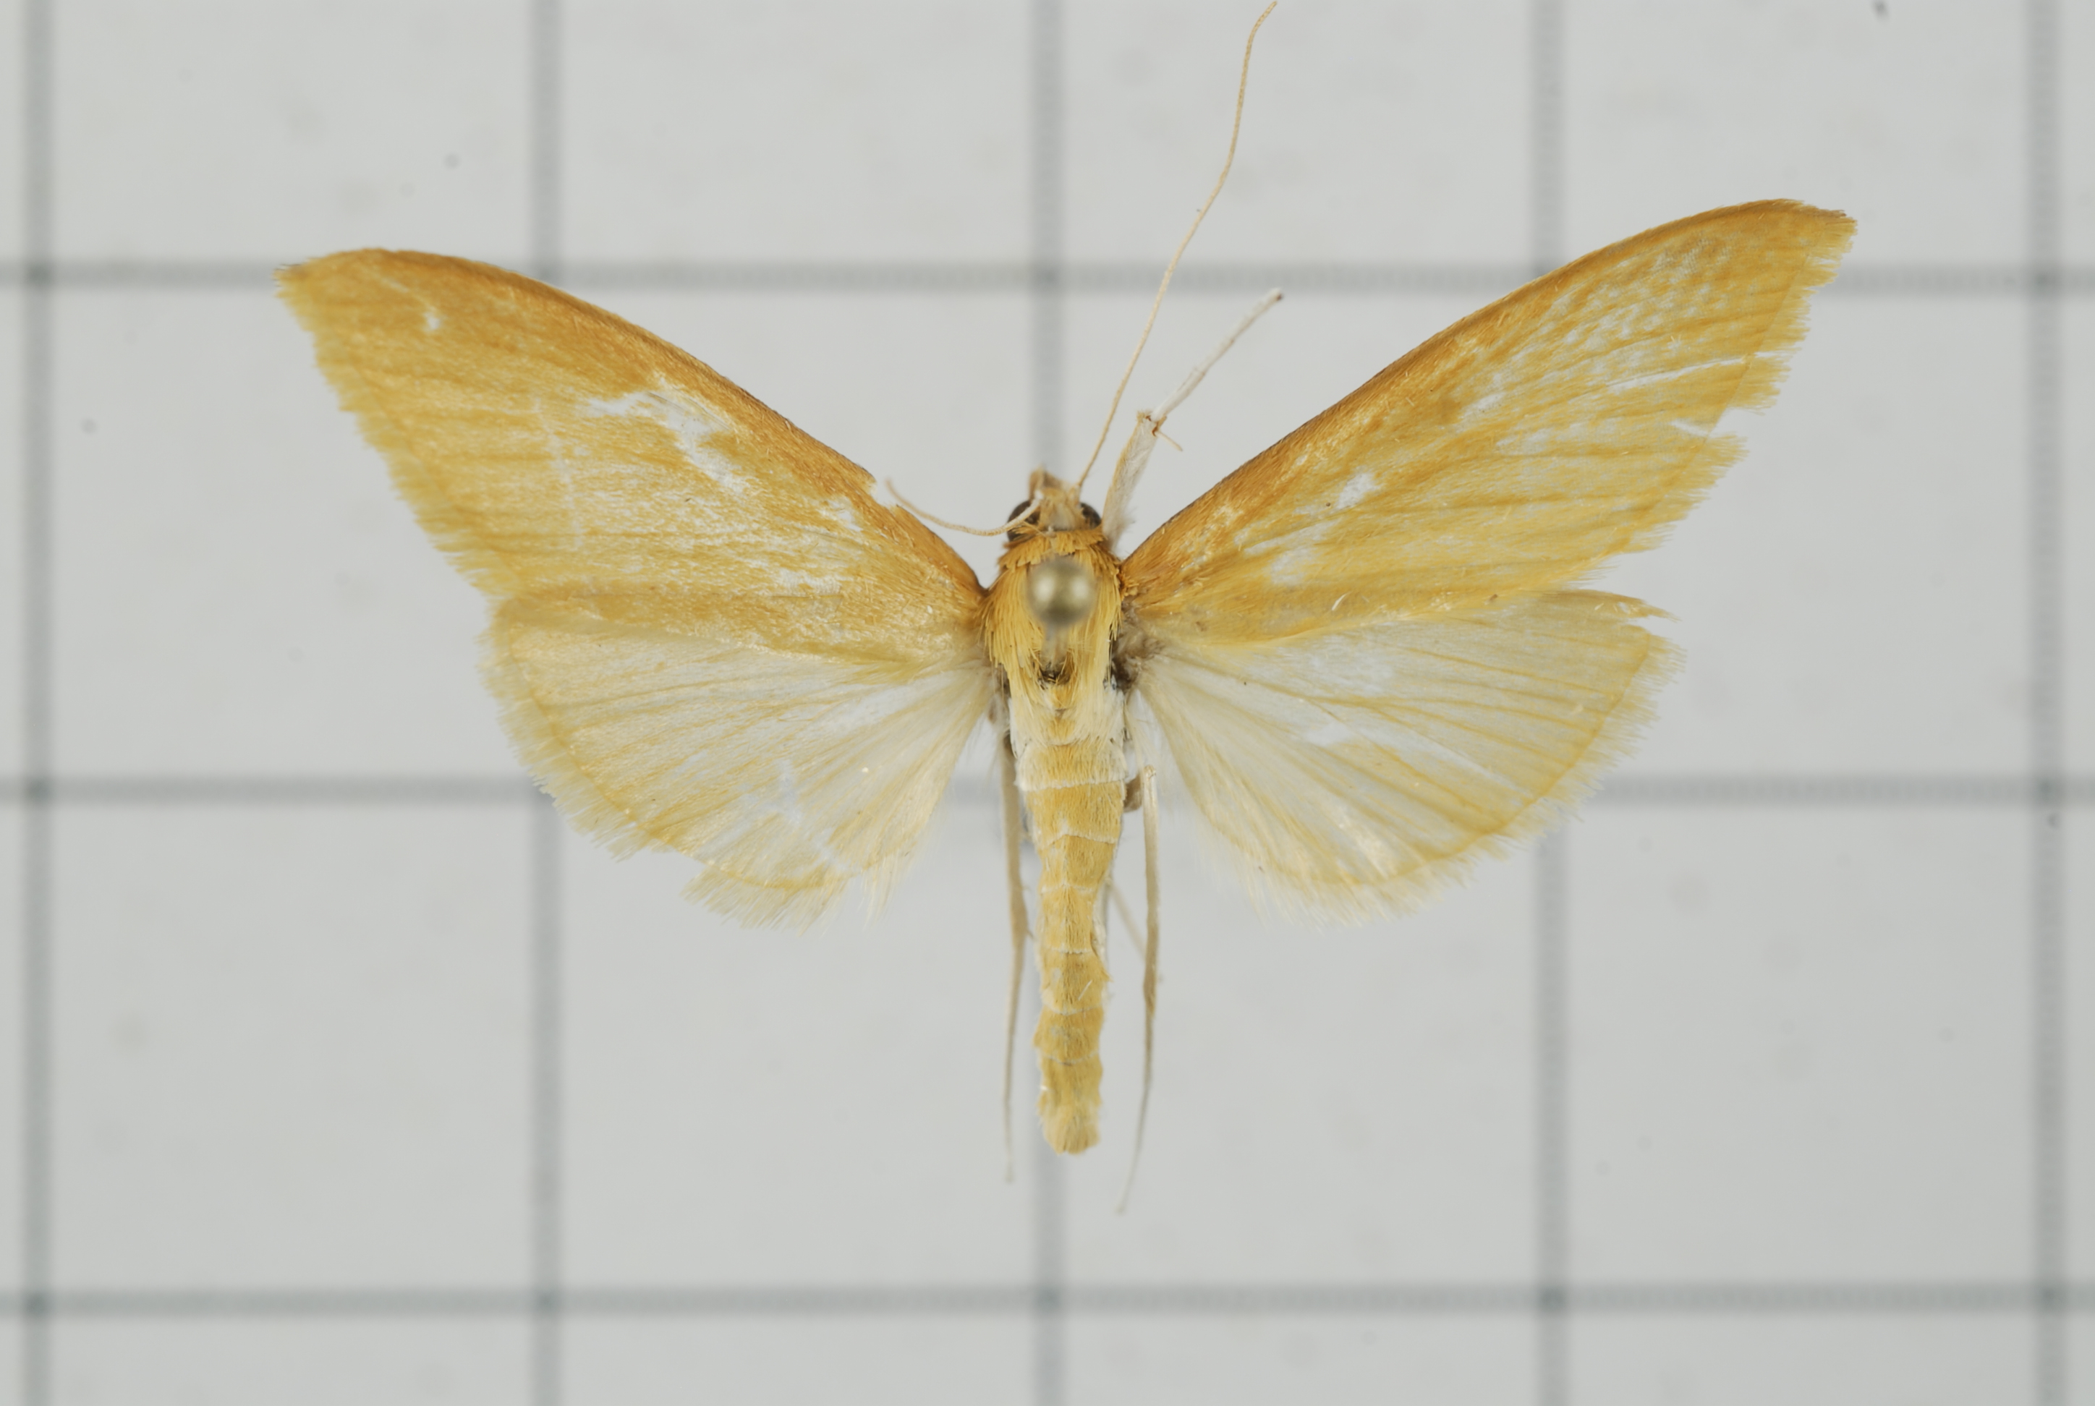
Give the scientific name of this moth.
Circobotys aurealis
